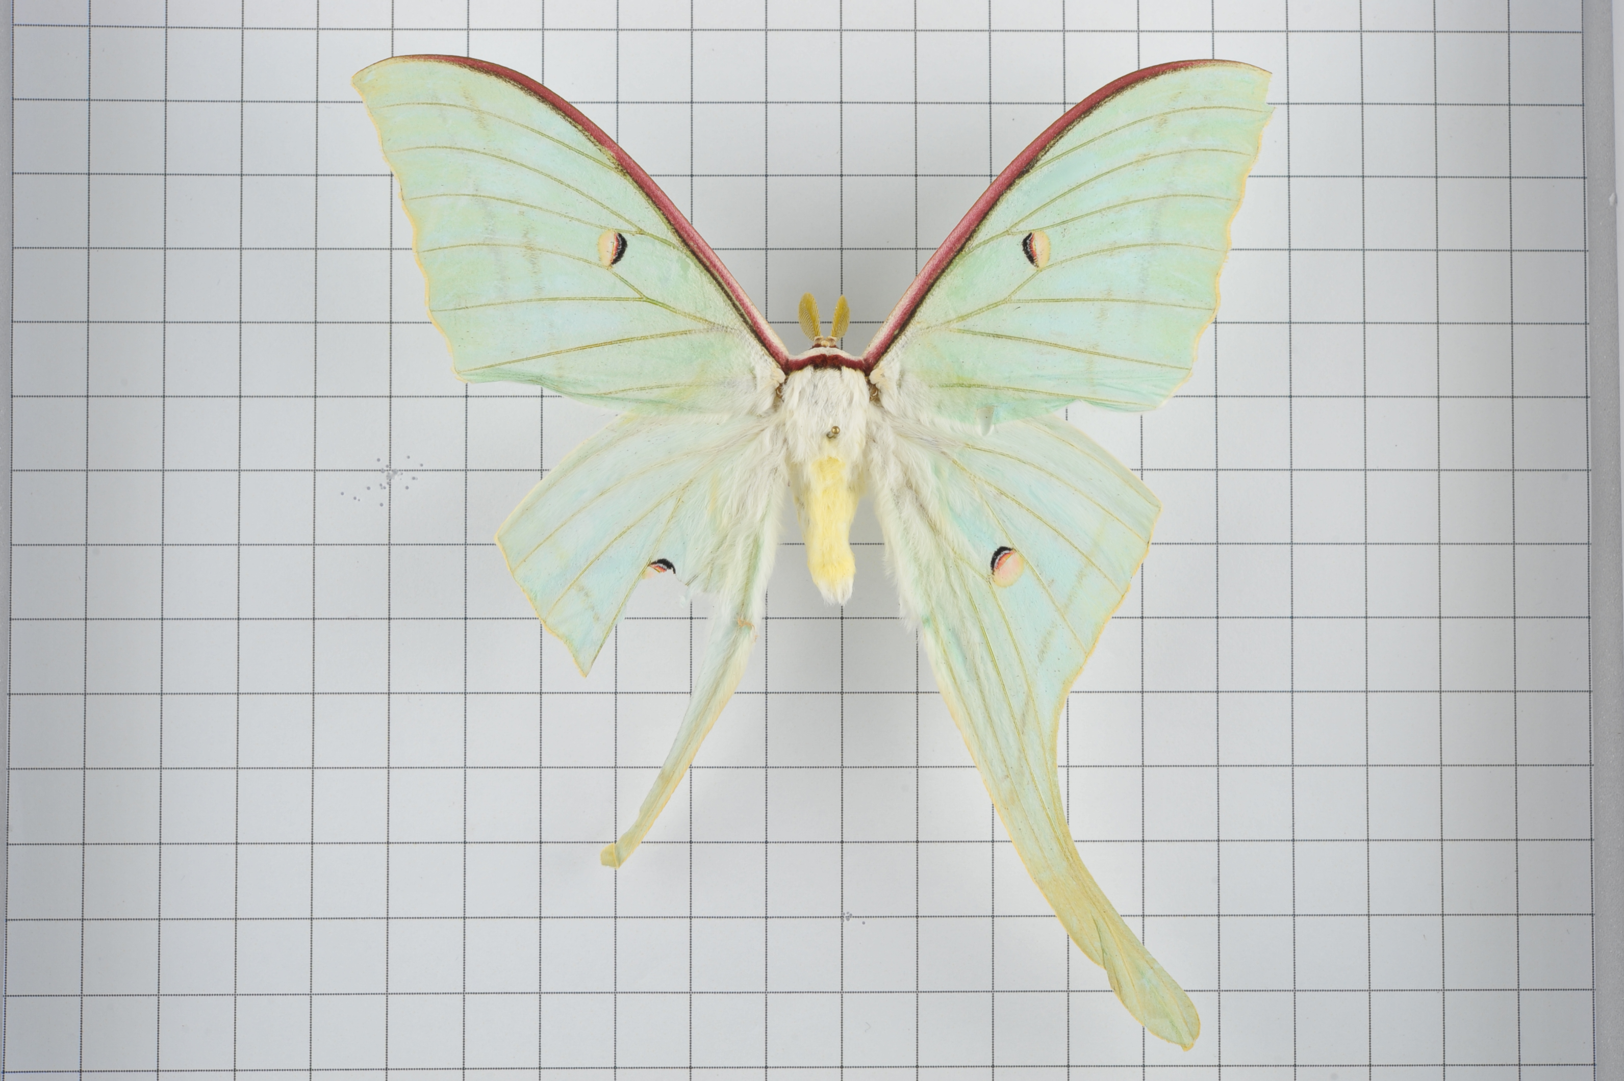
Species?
Actias ningpoana ningtaiwana
